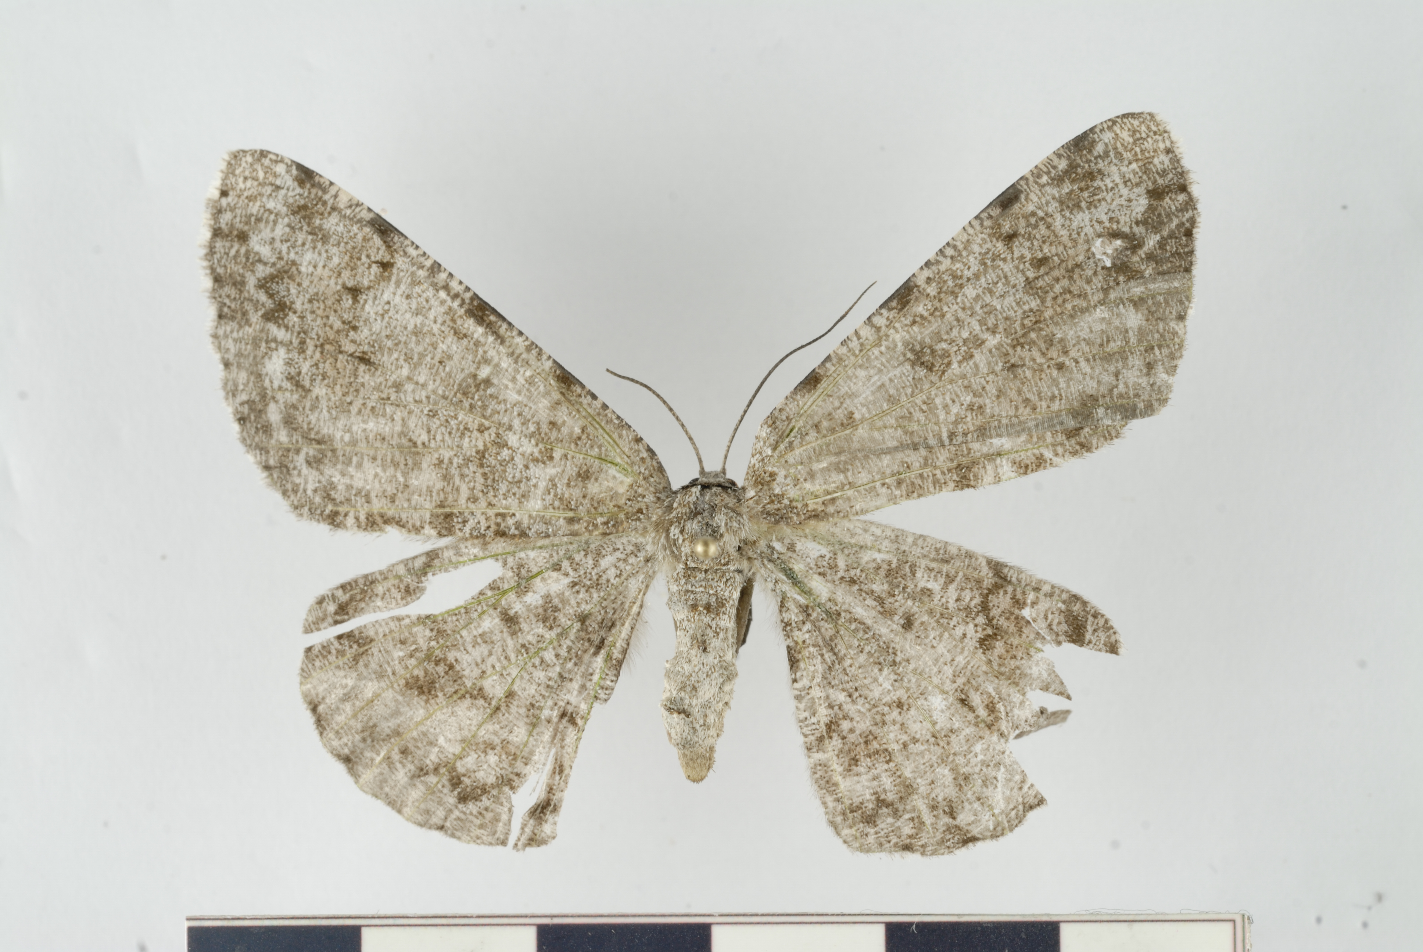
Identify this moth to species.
Hypomecis cineracea
